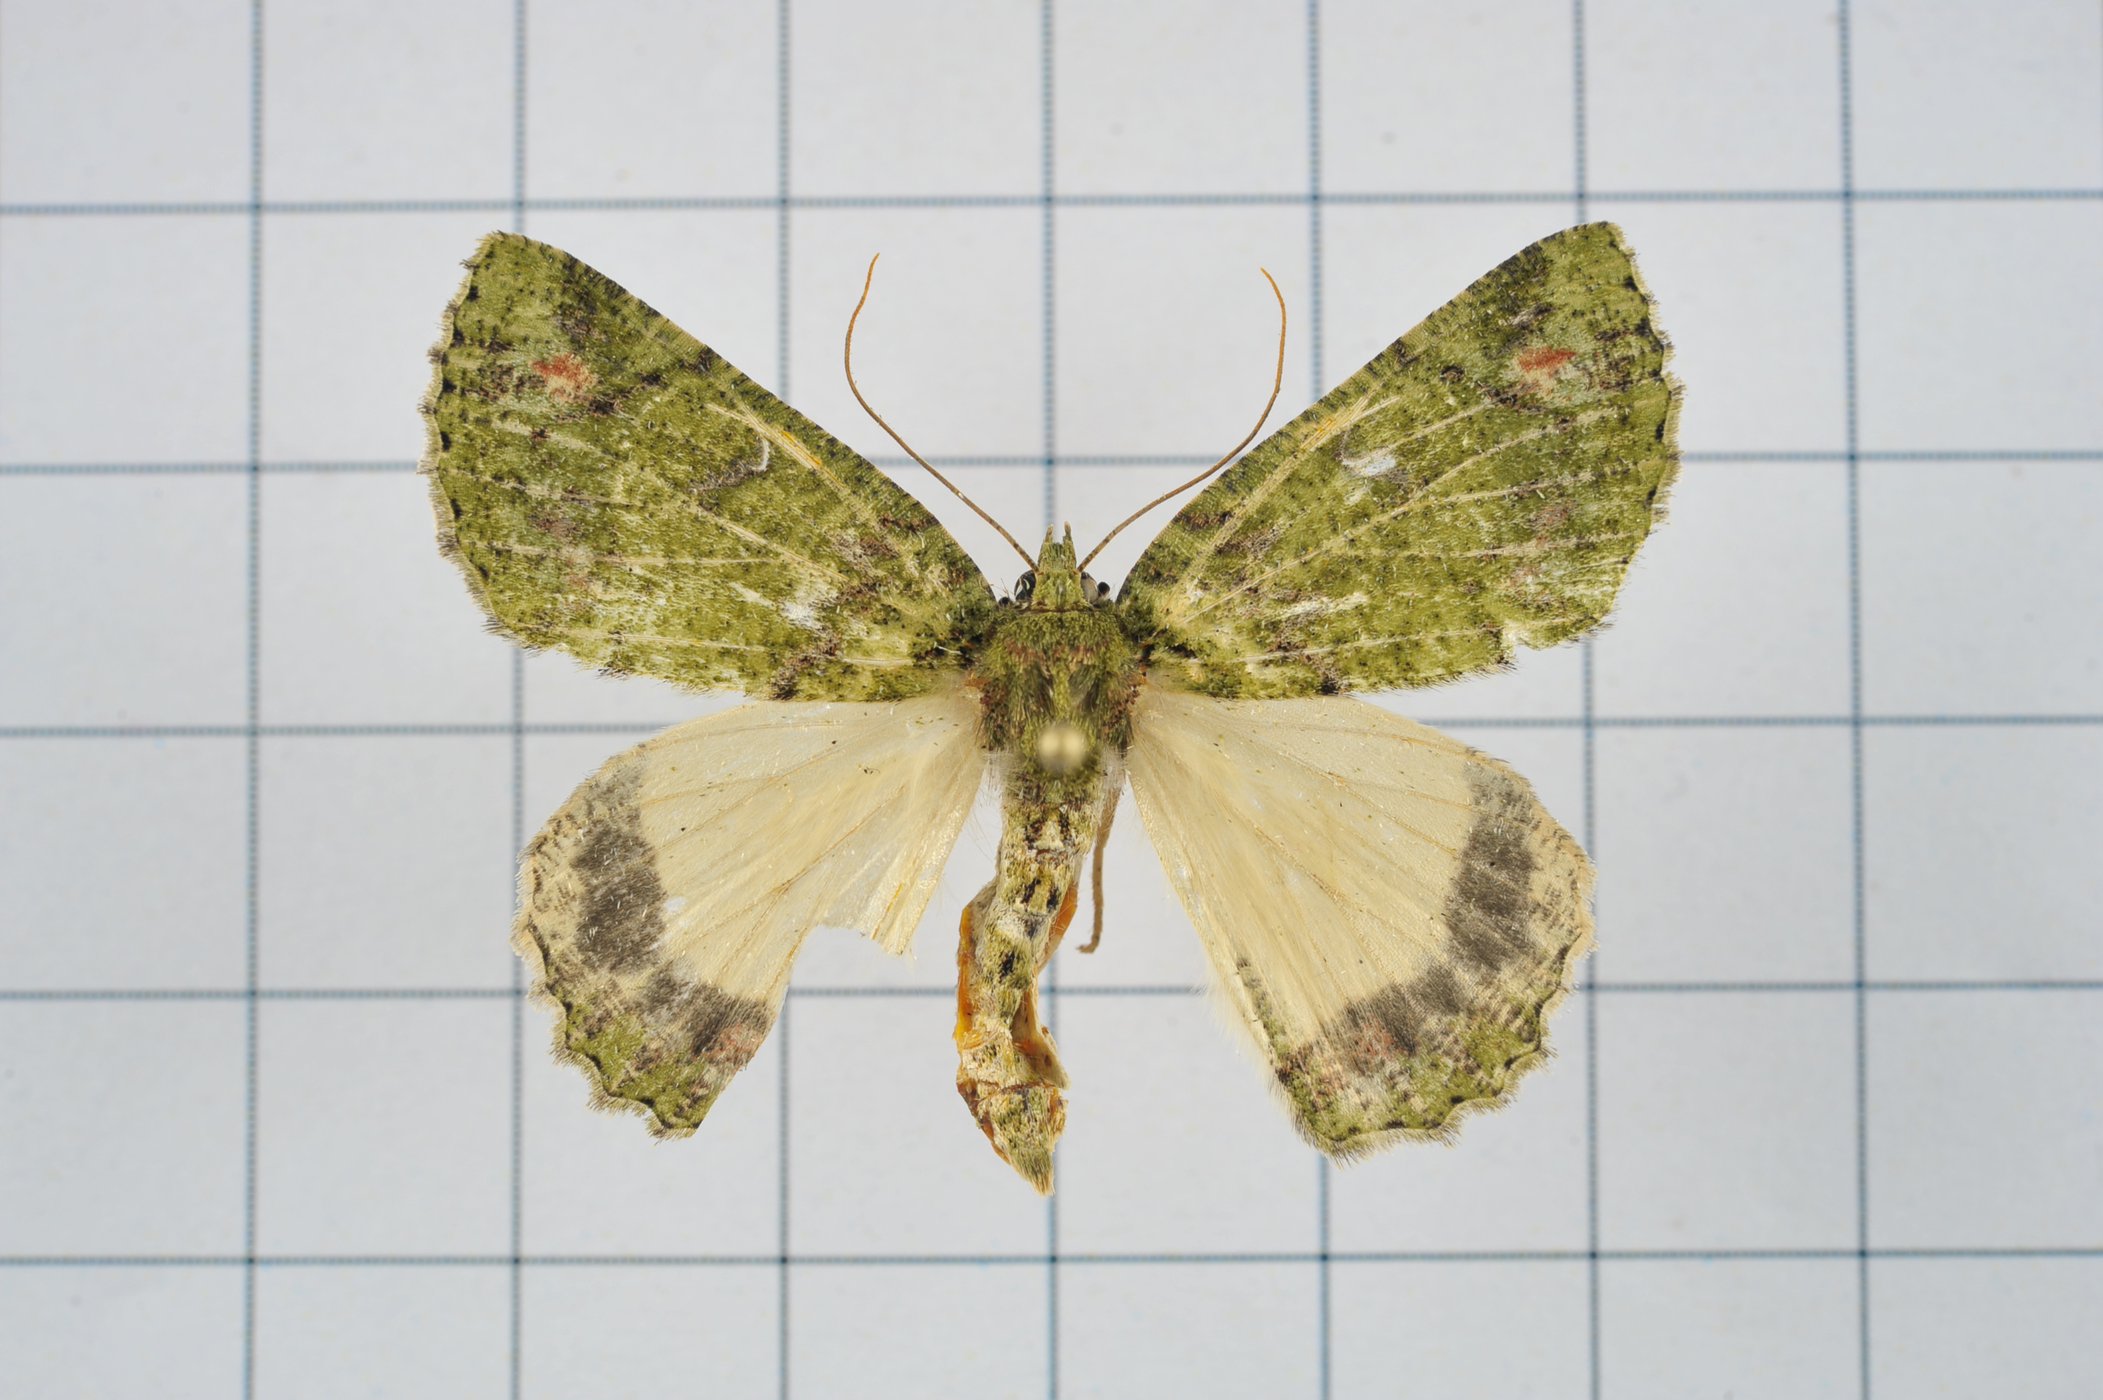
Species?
Dindica taiwana
